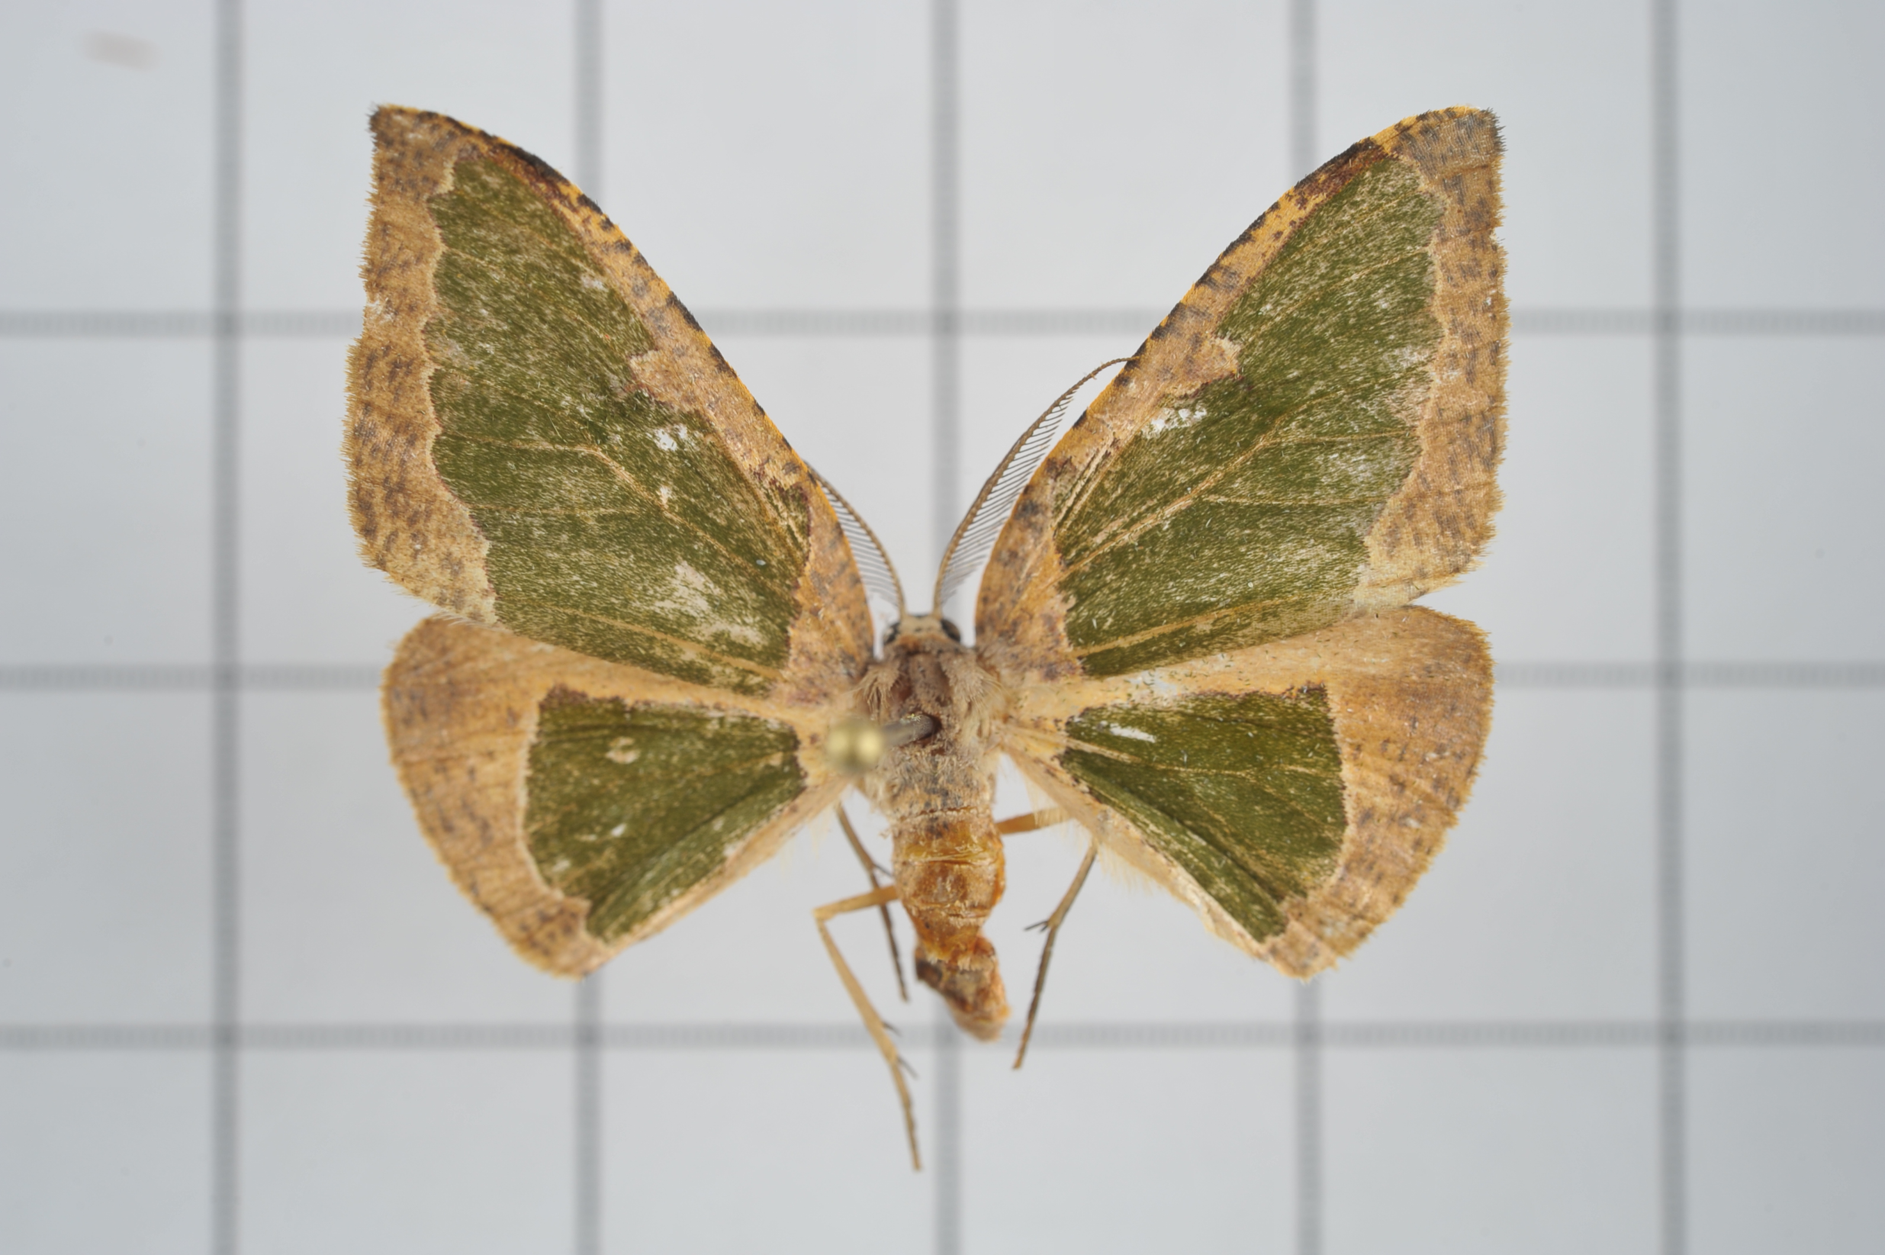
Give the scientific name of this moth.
Celenna festivaria formosensis
